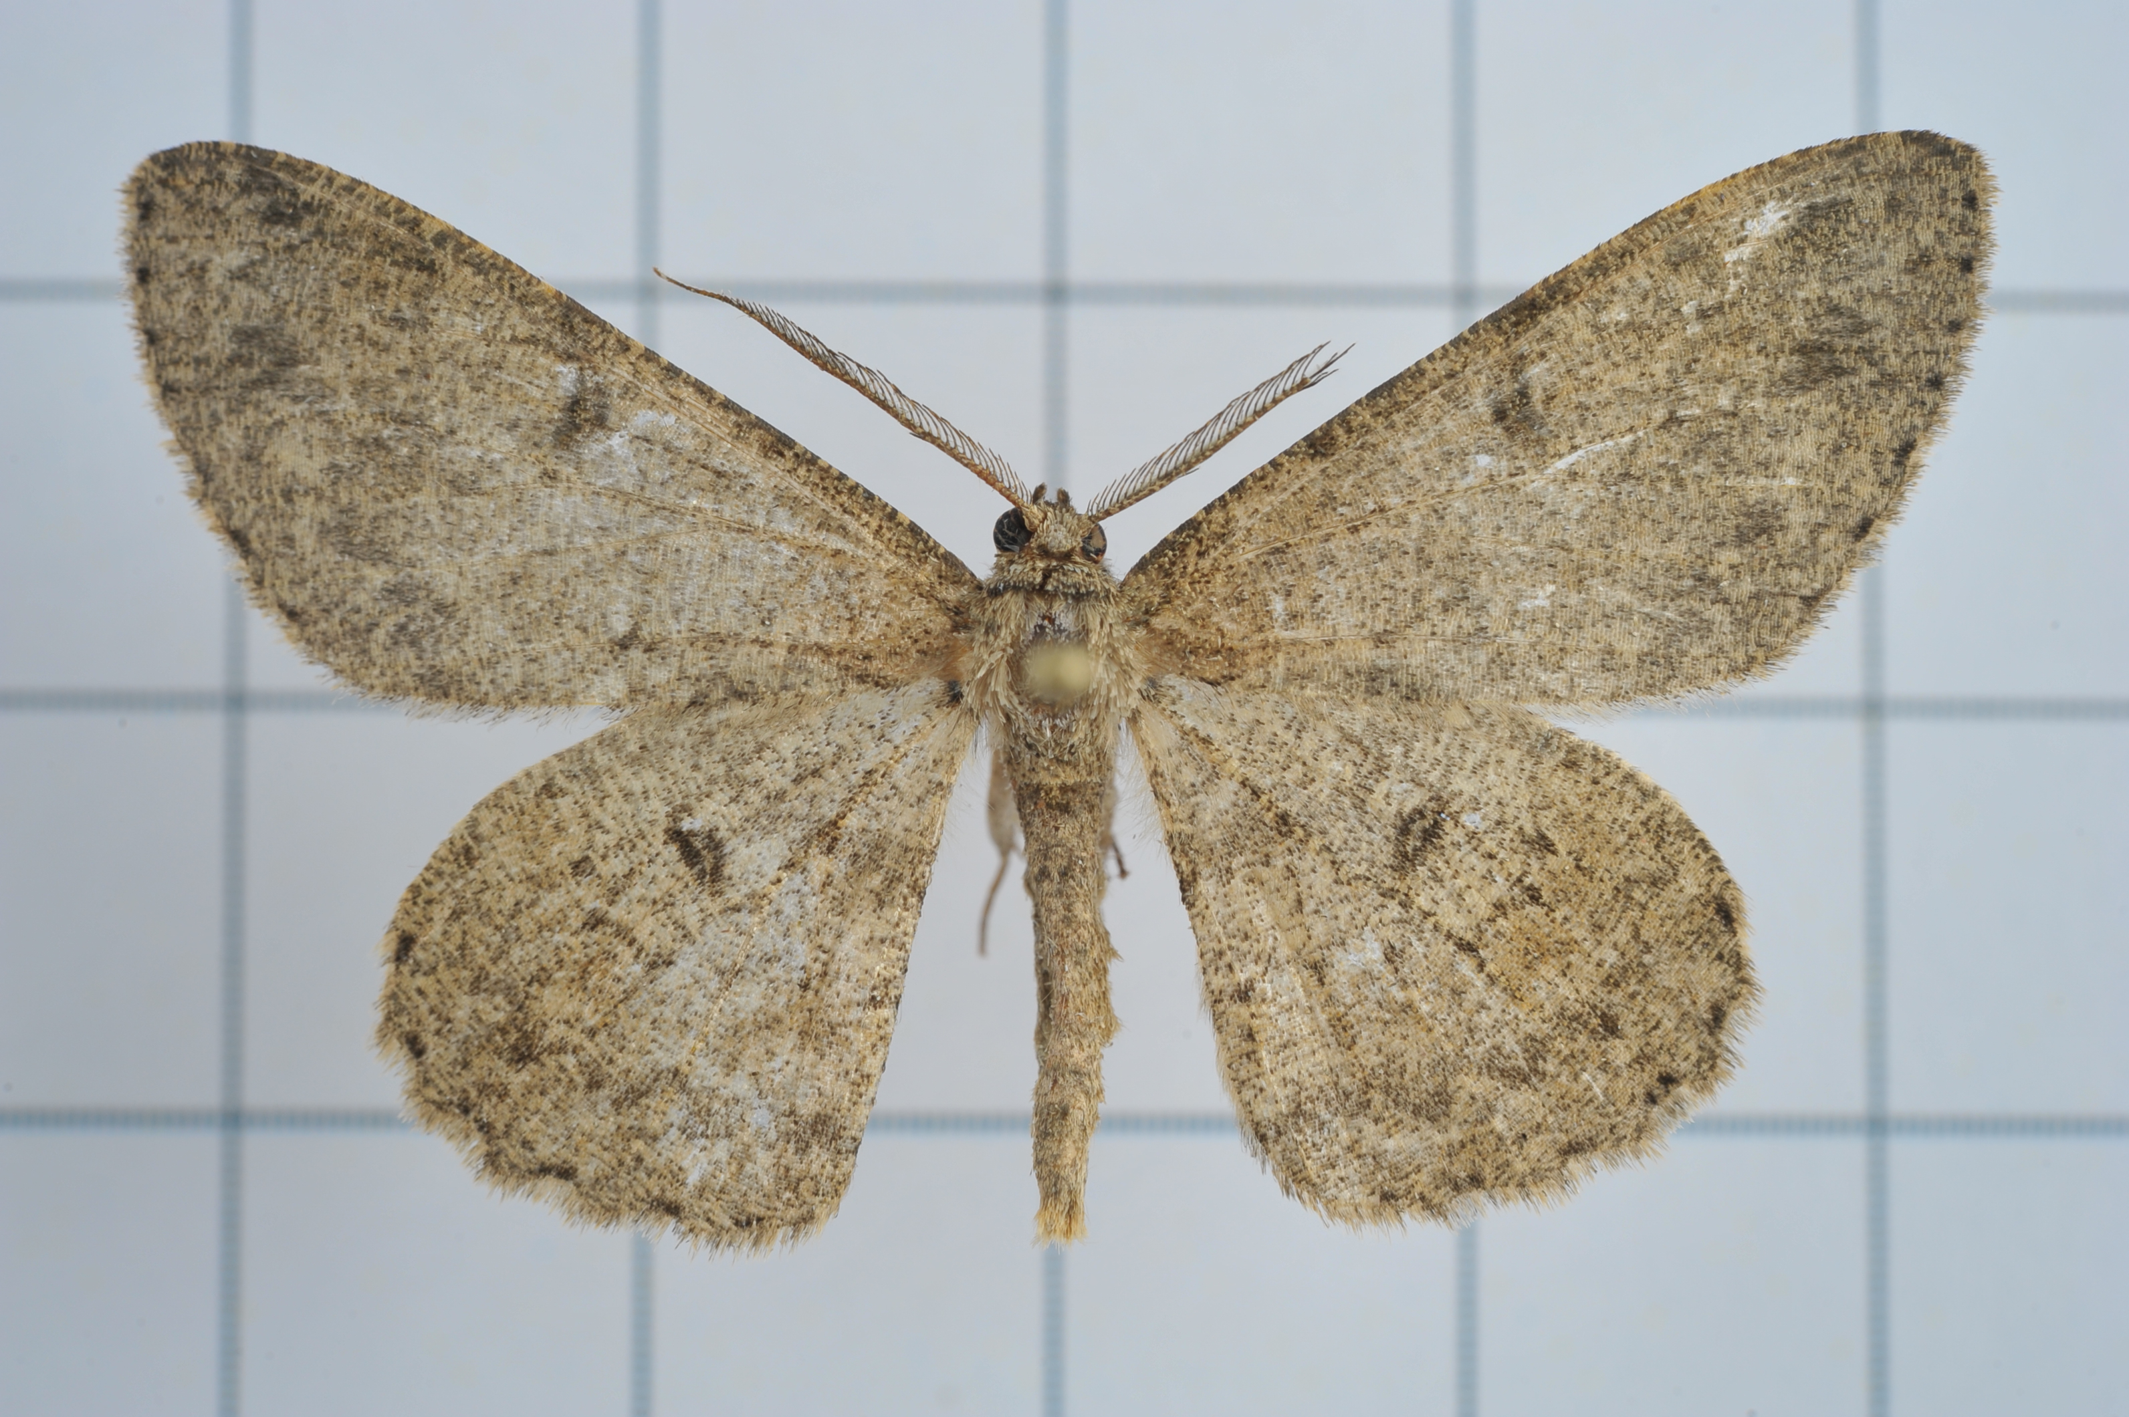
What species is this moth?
Hypomecis punctinalis glos
